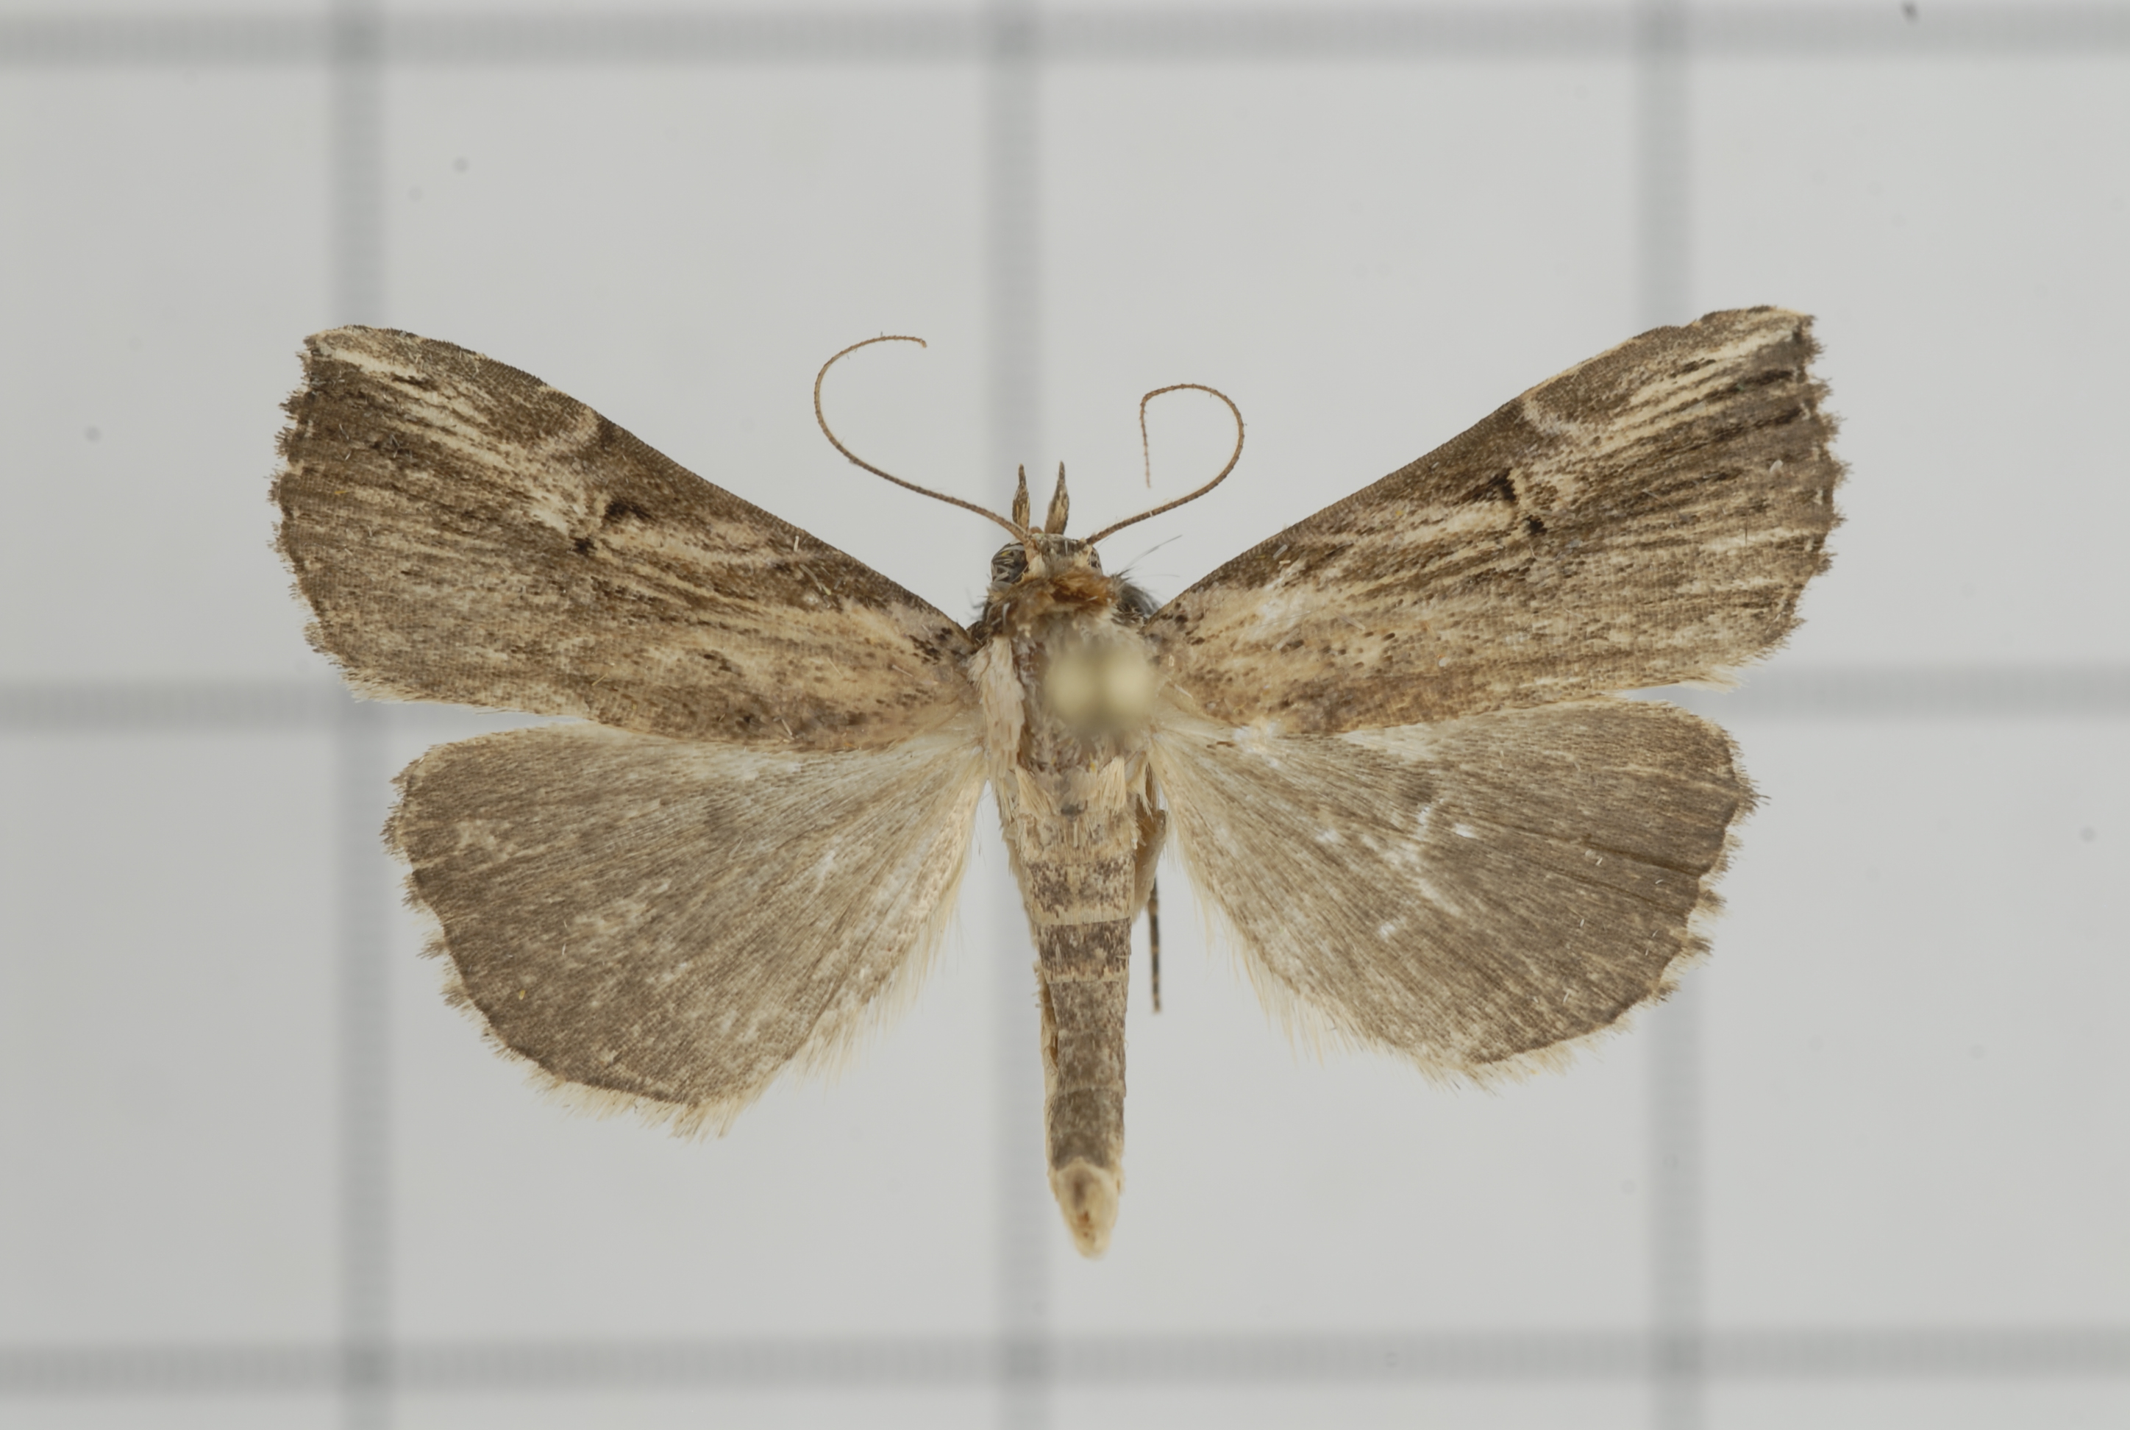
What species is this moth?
Microxyla confusa
